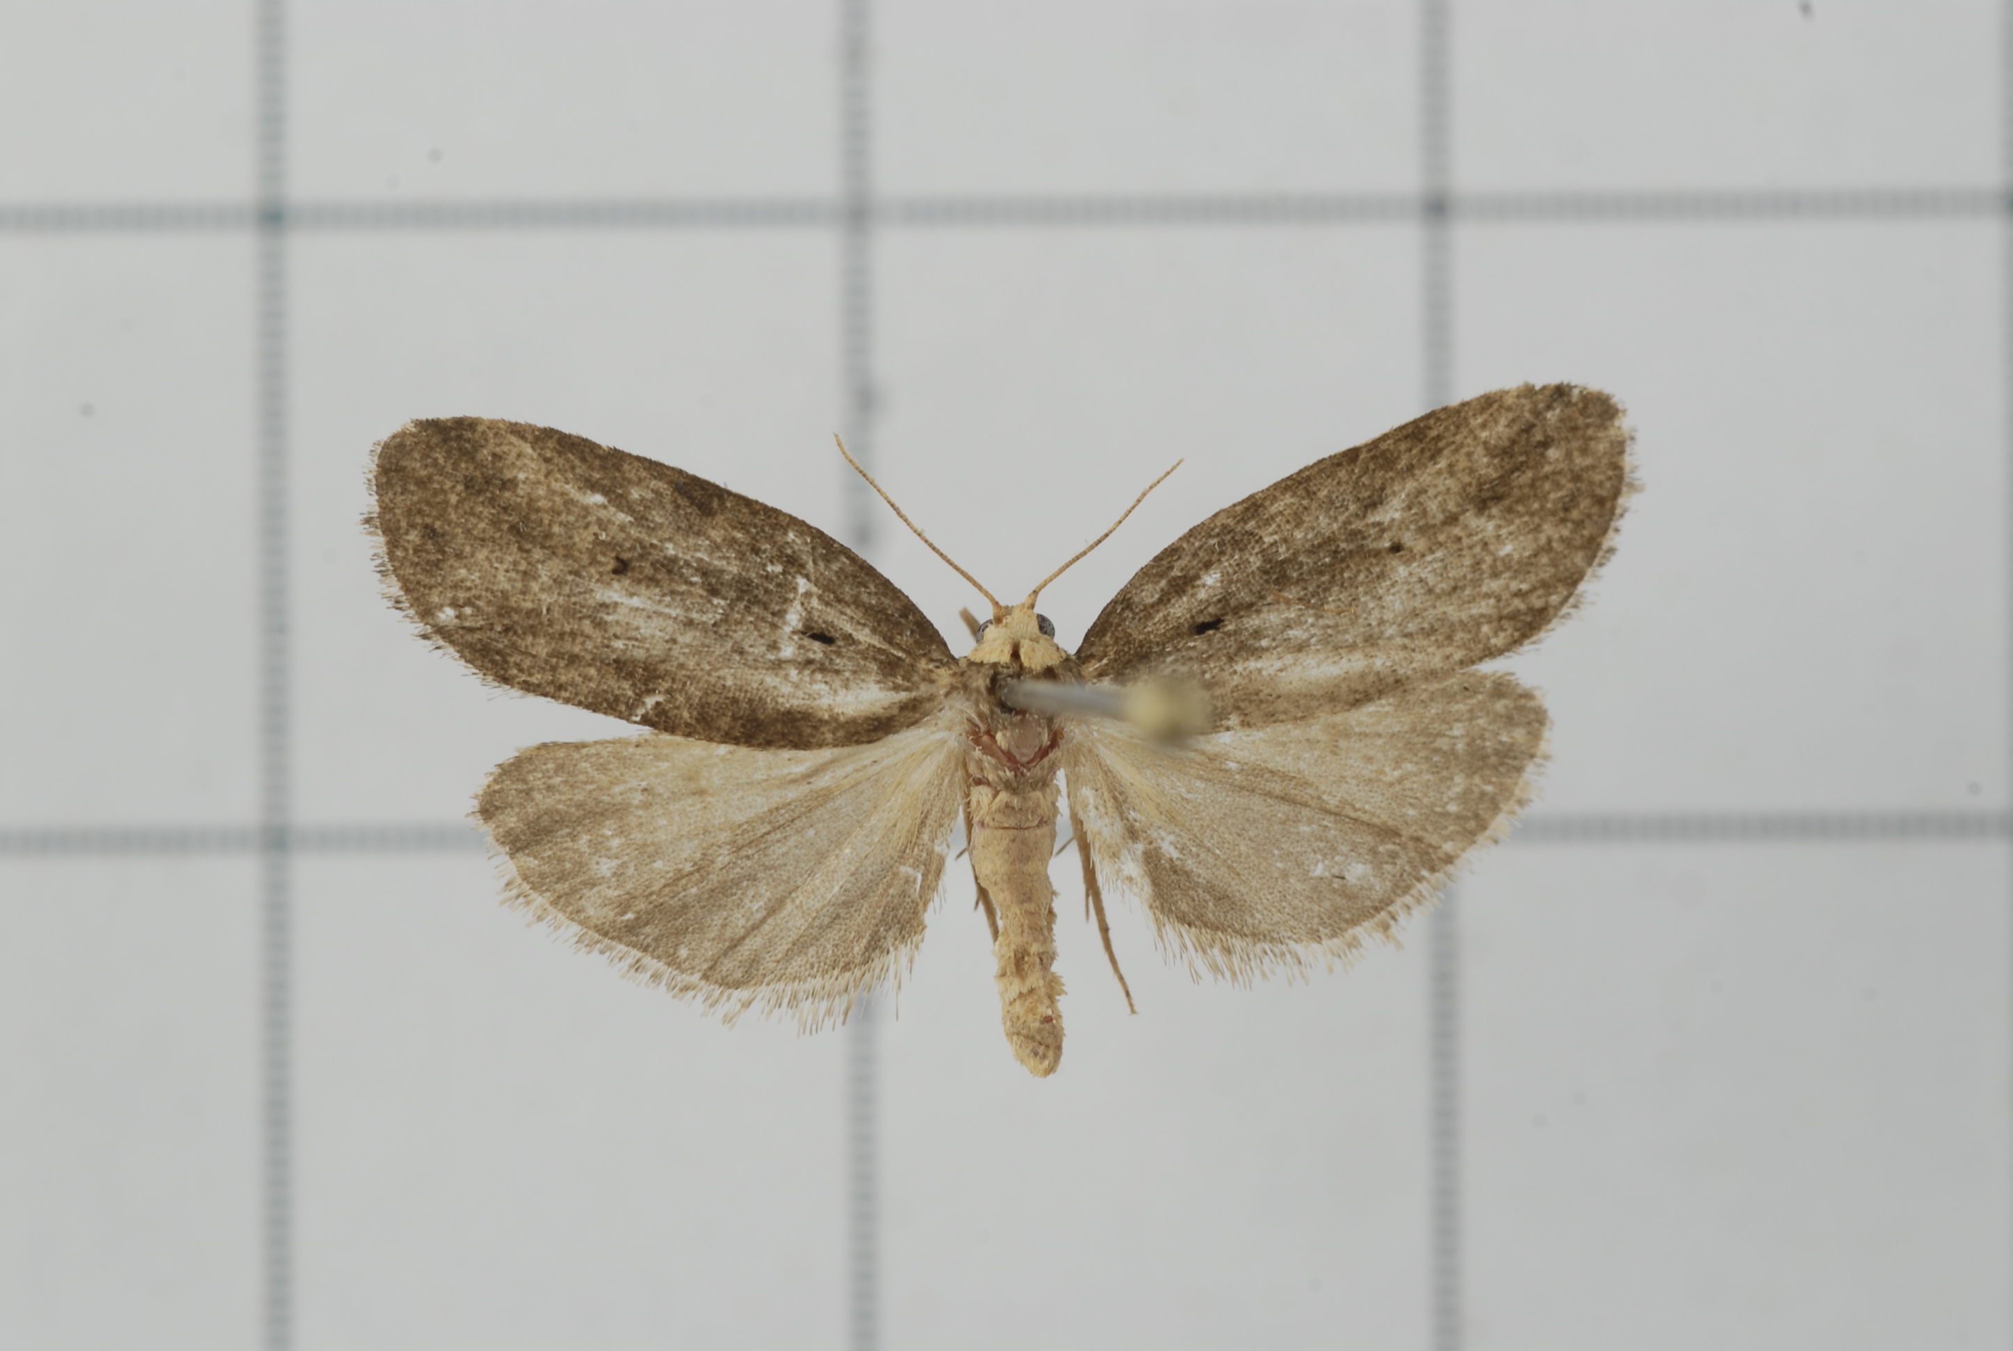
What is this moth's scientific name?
Eugoa brunnea
